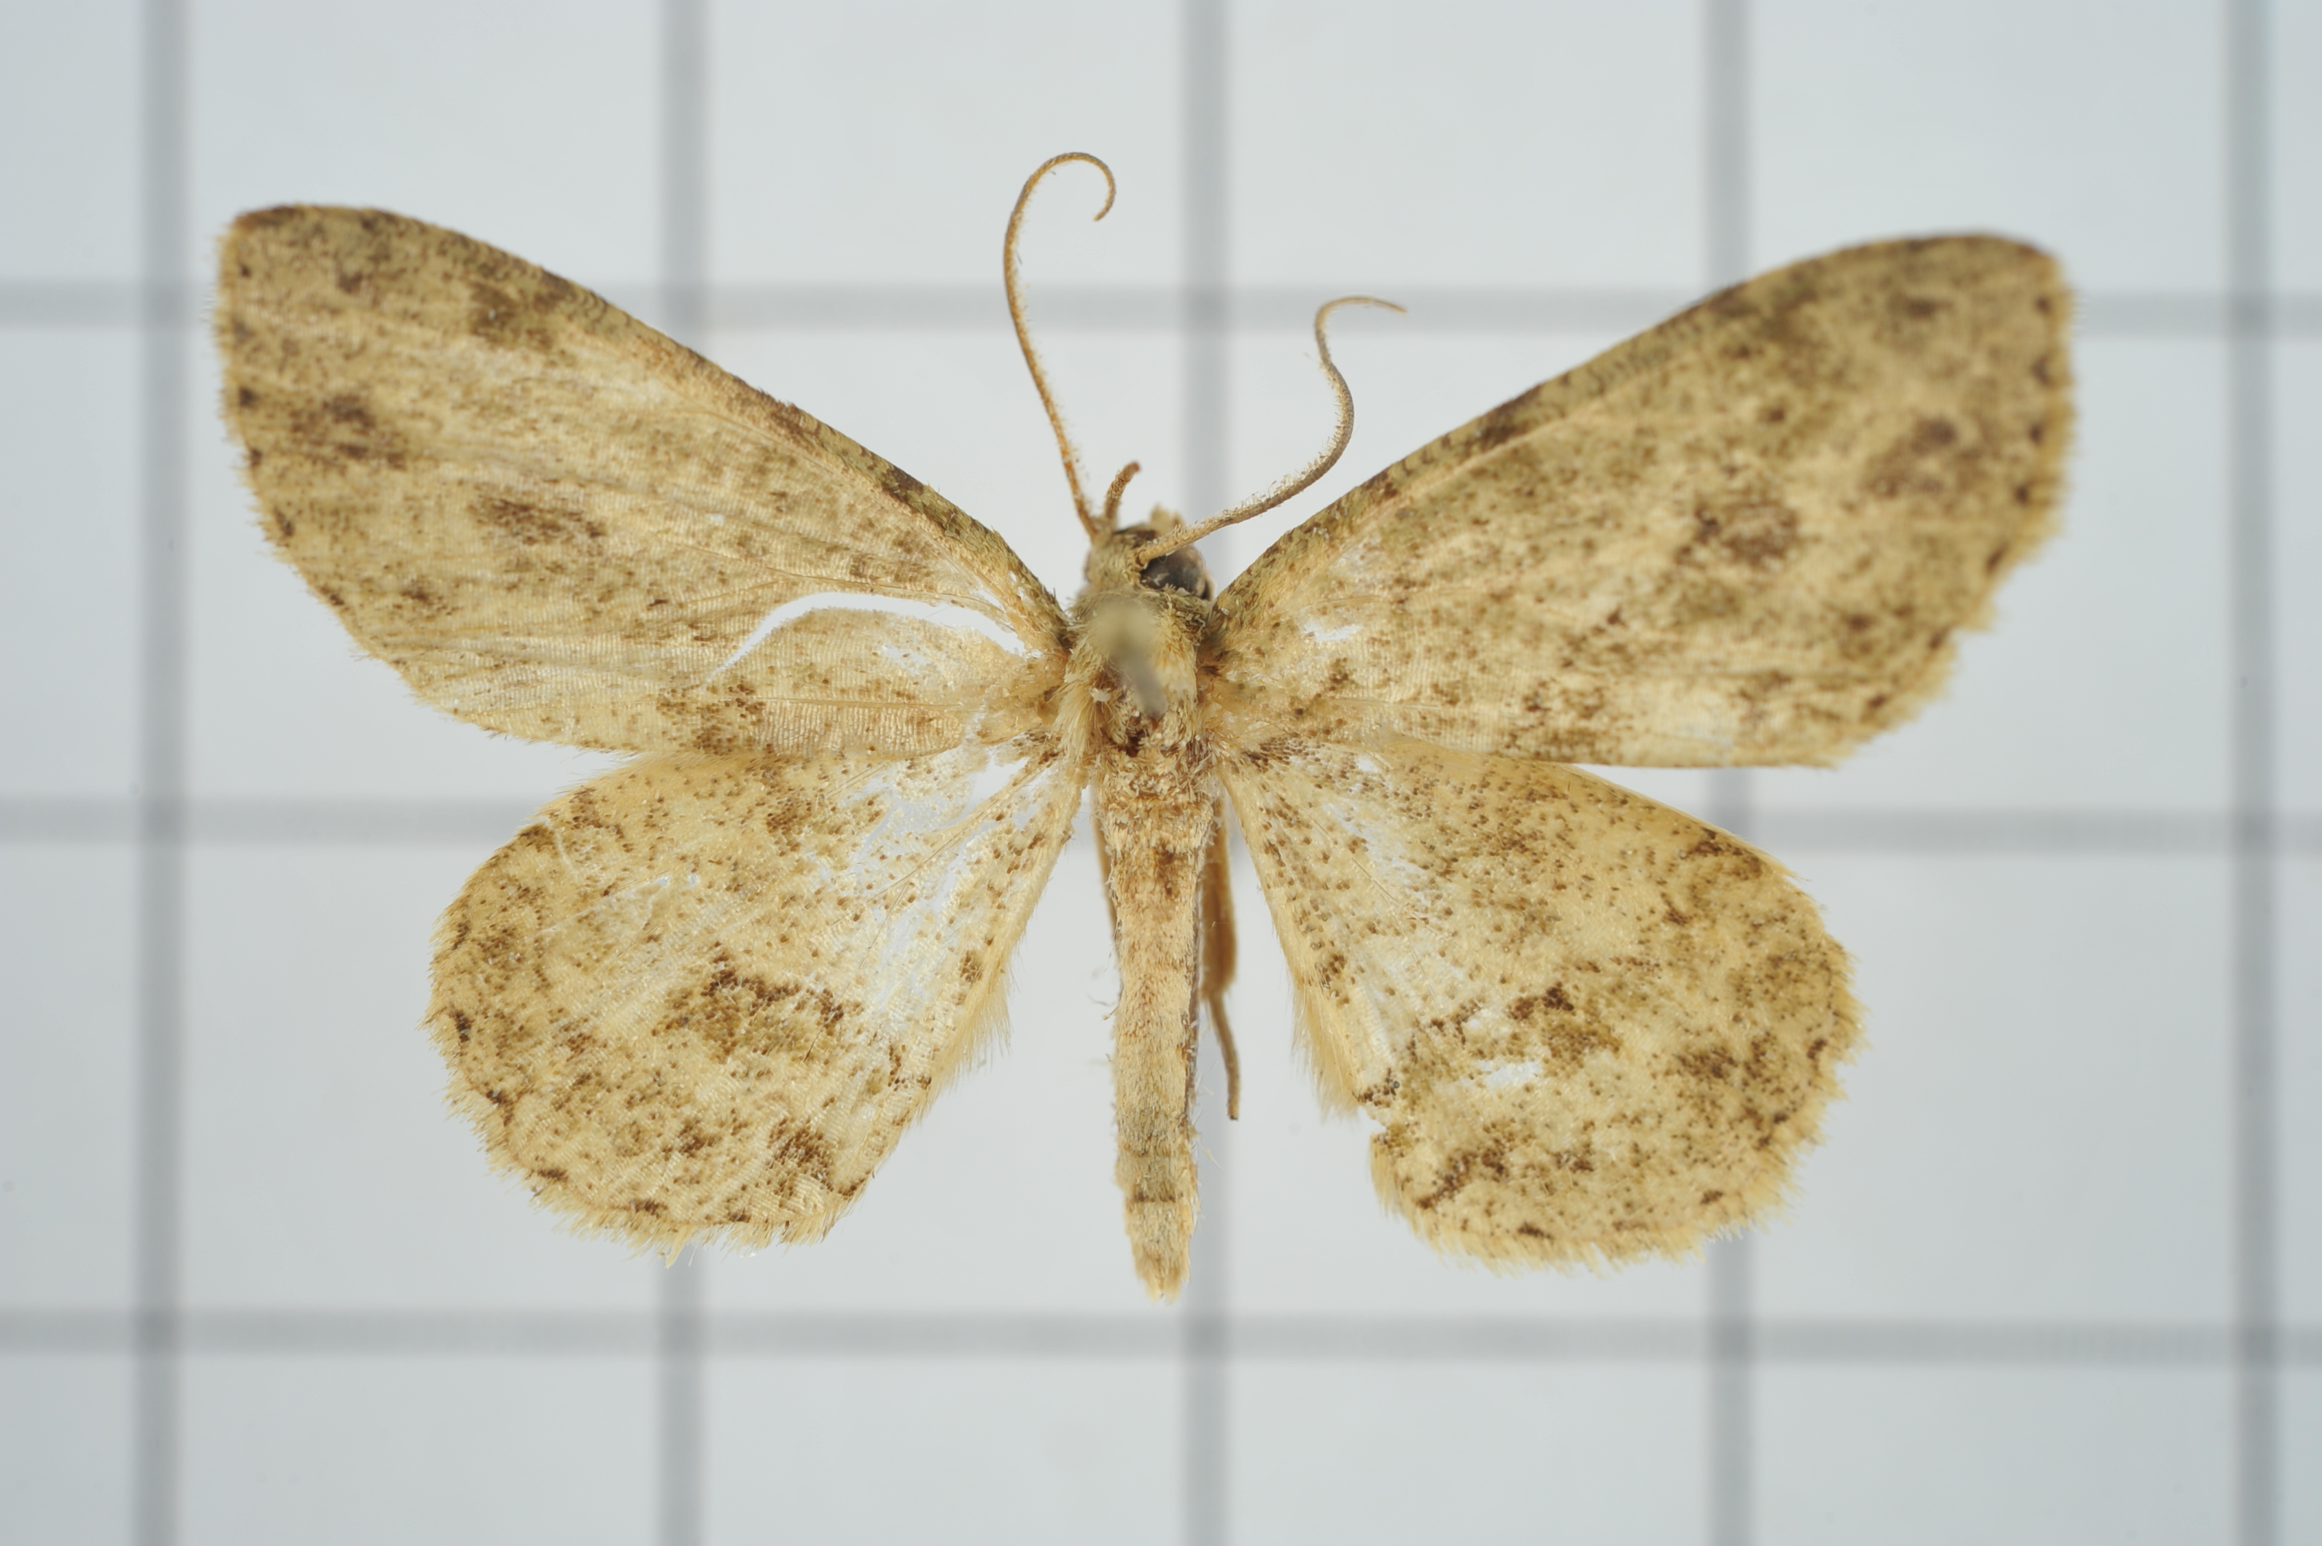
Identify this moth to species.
Ectropis bhurmitra
